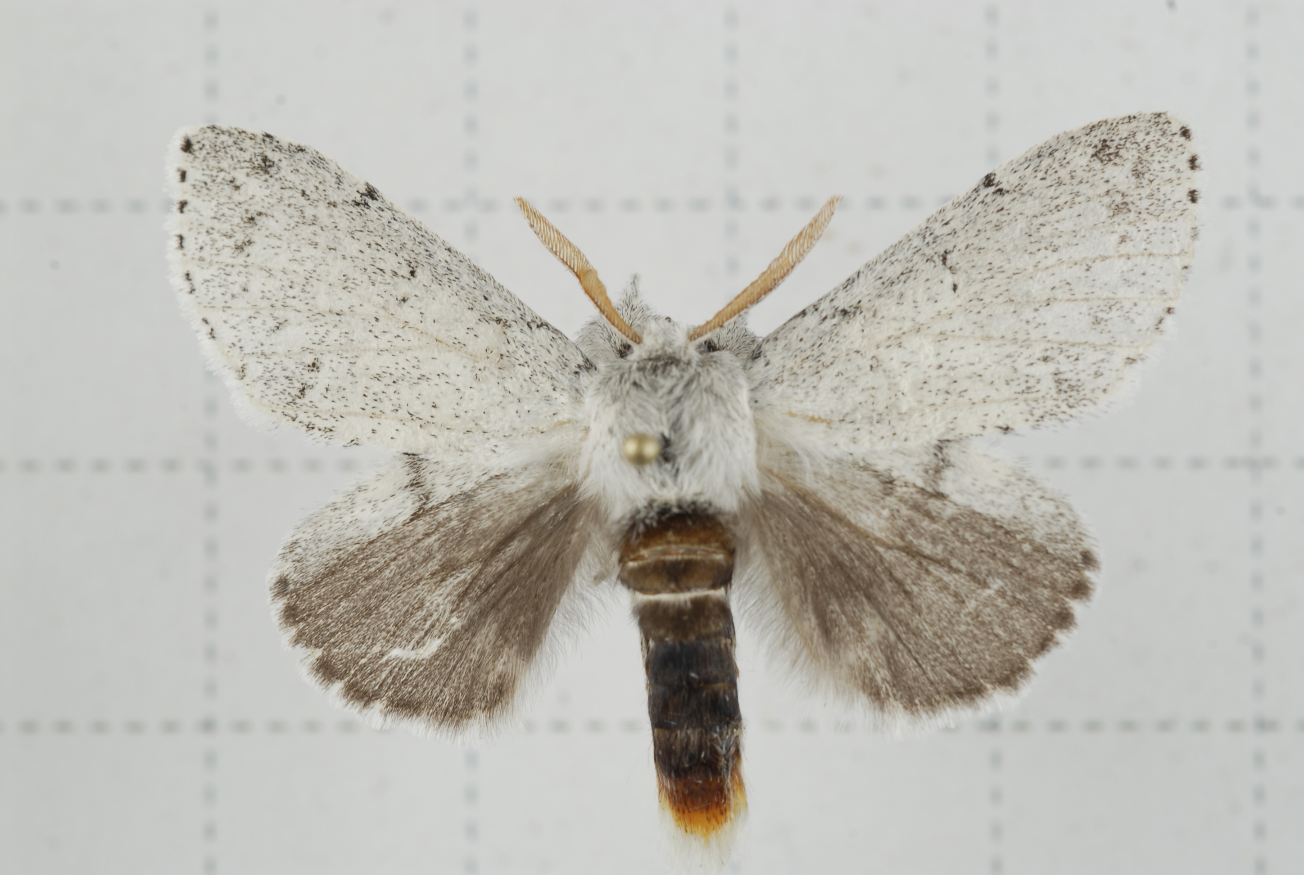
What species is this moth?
Cnethodonta grisescens baibarana
